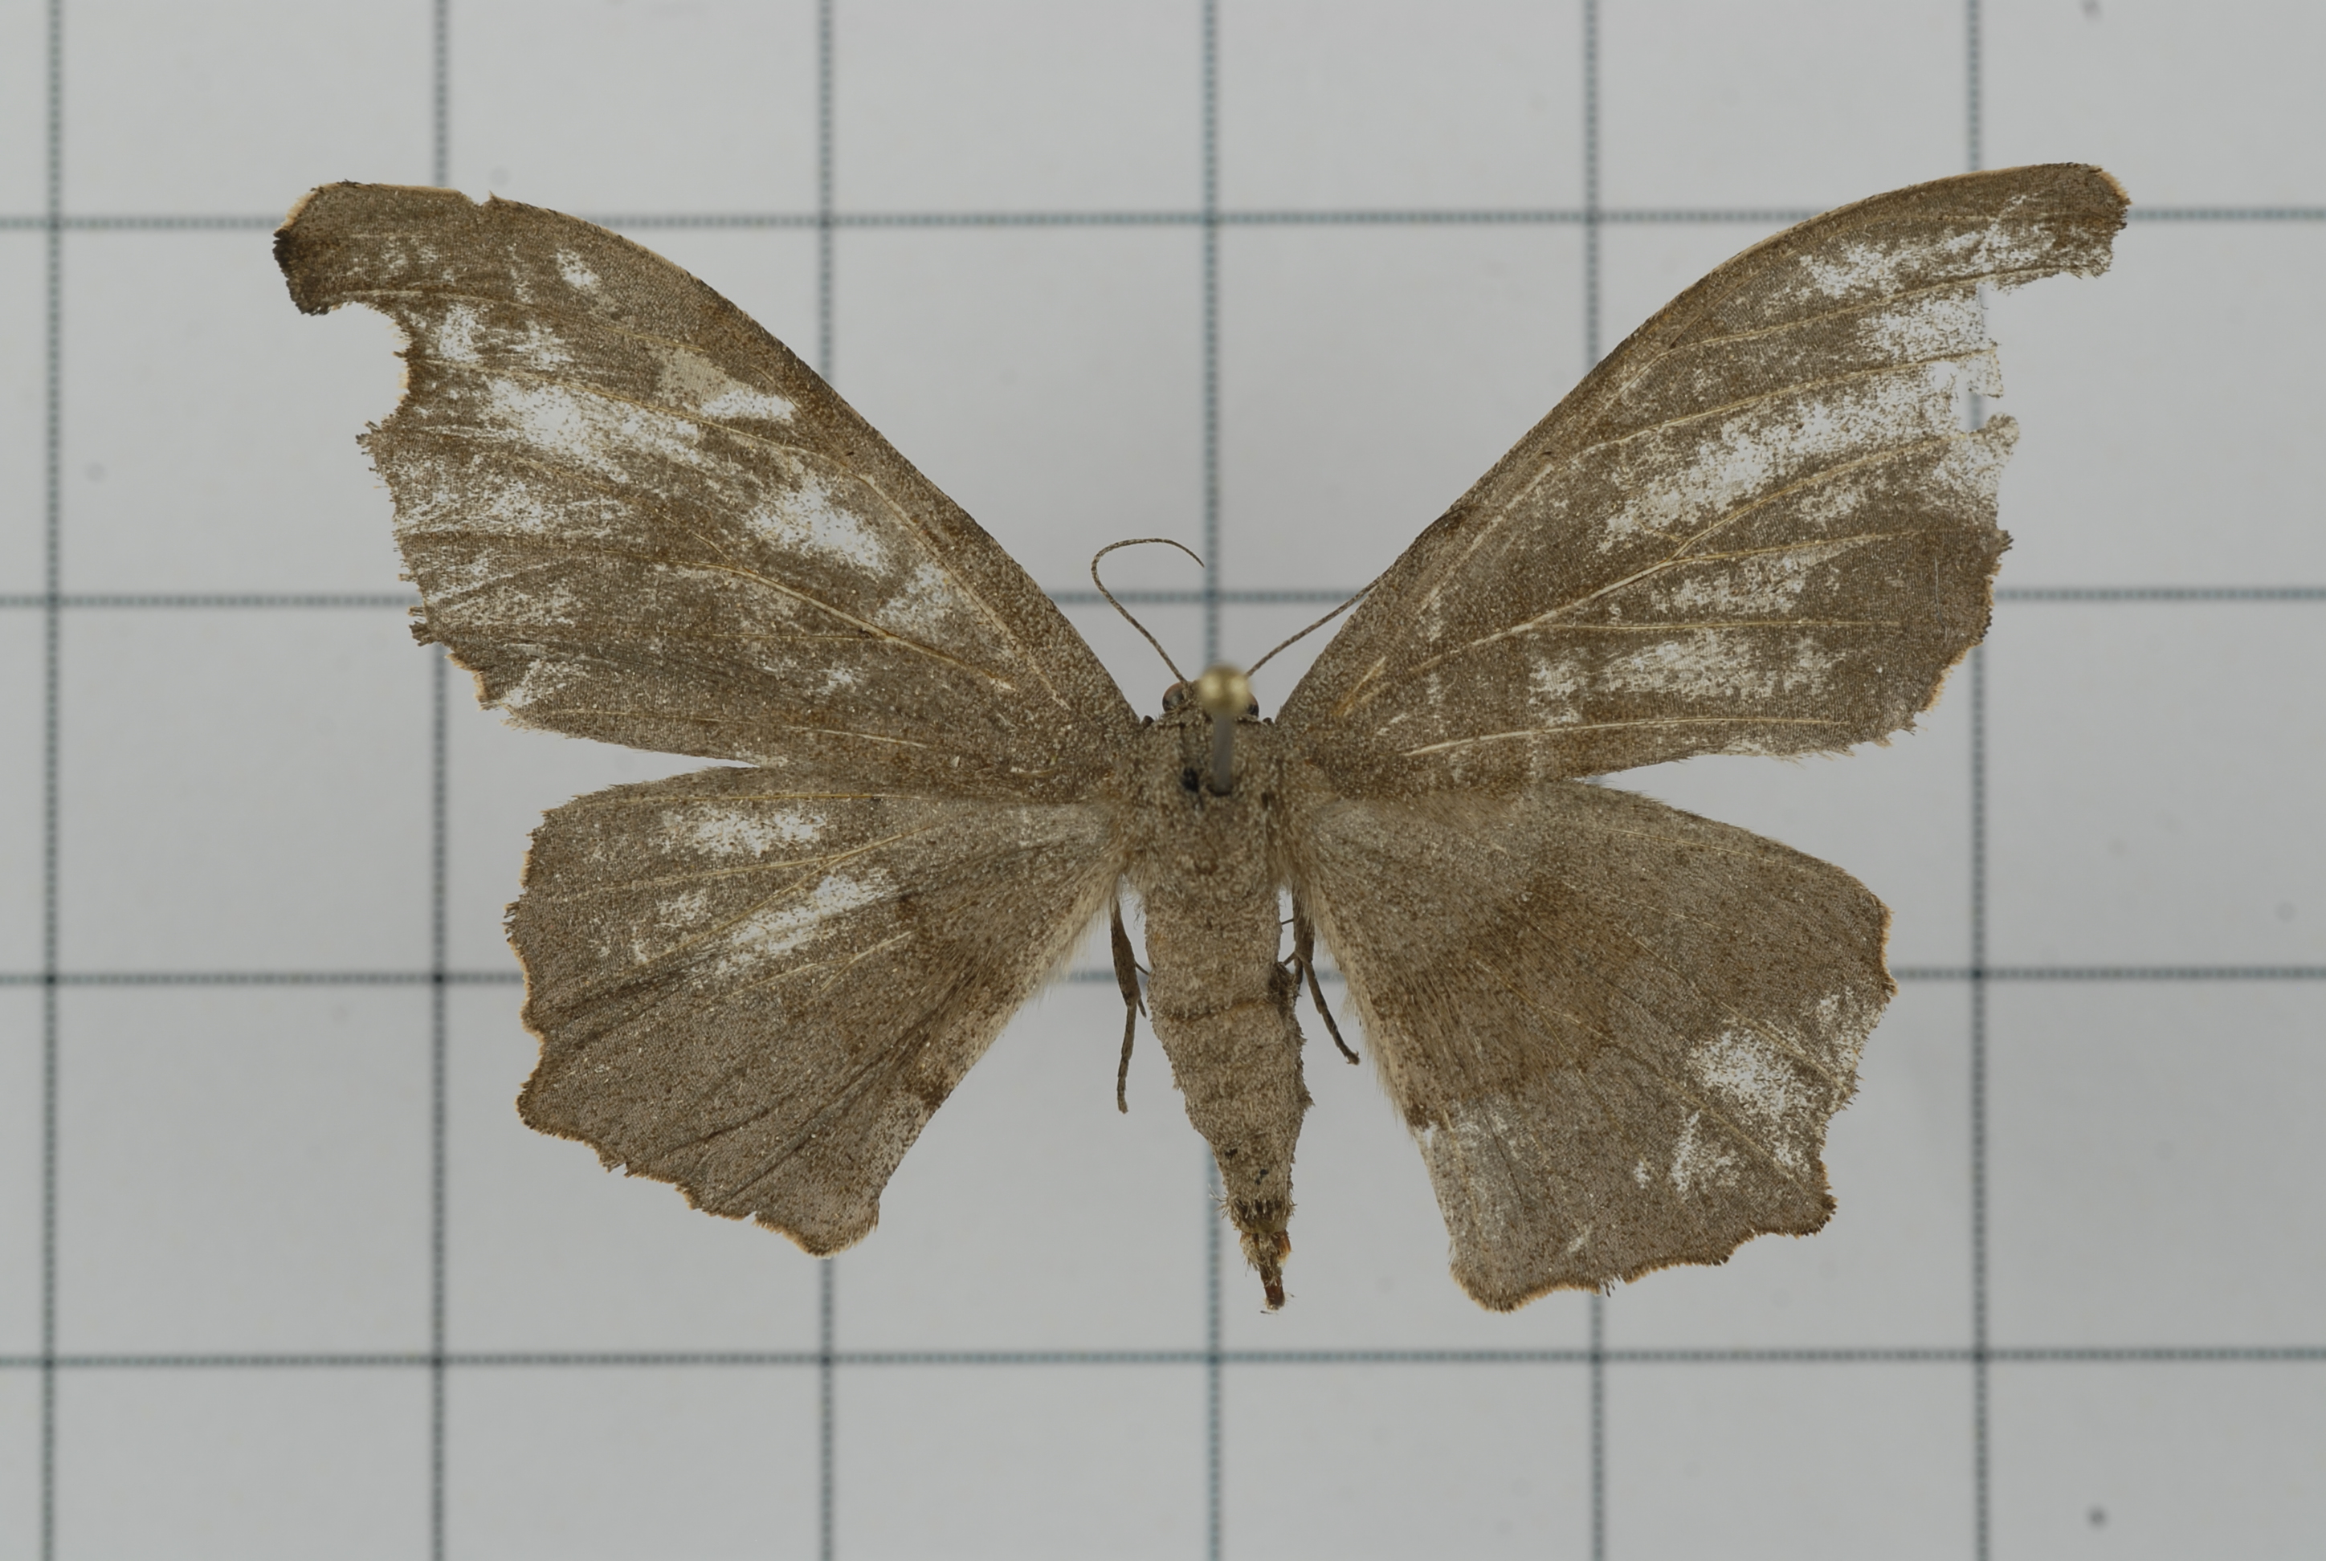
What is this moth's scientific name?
Hyposidra talaca talaca
